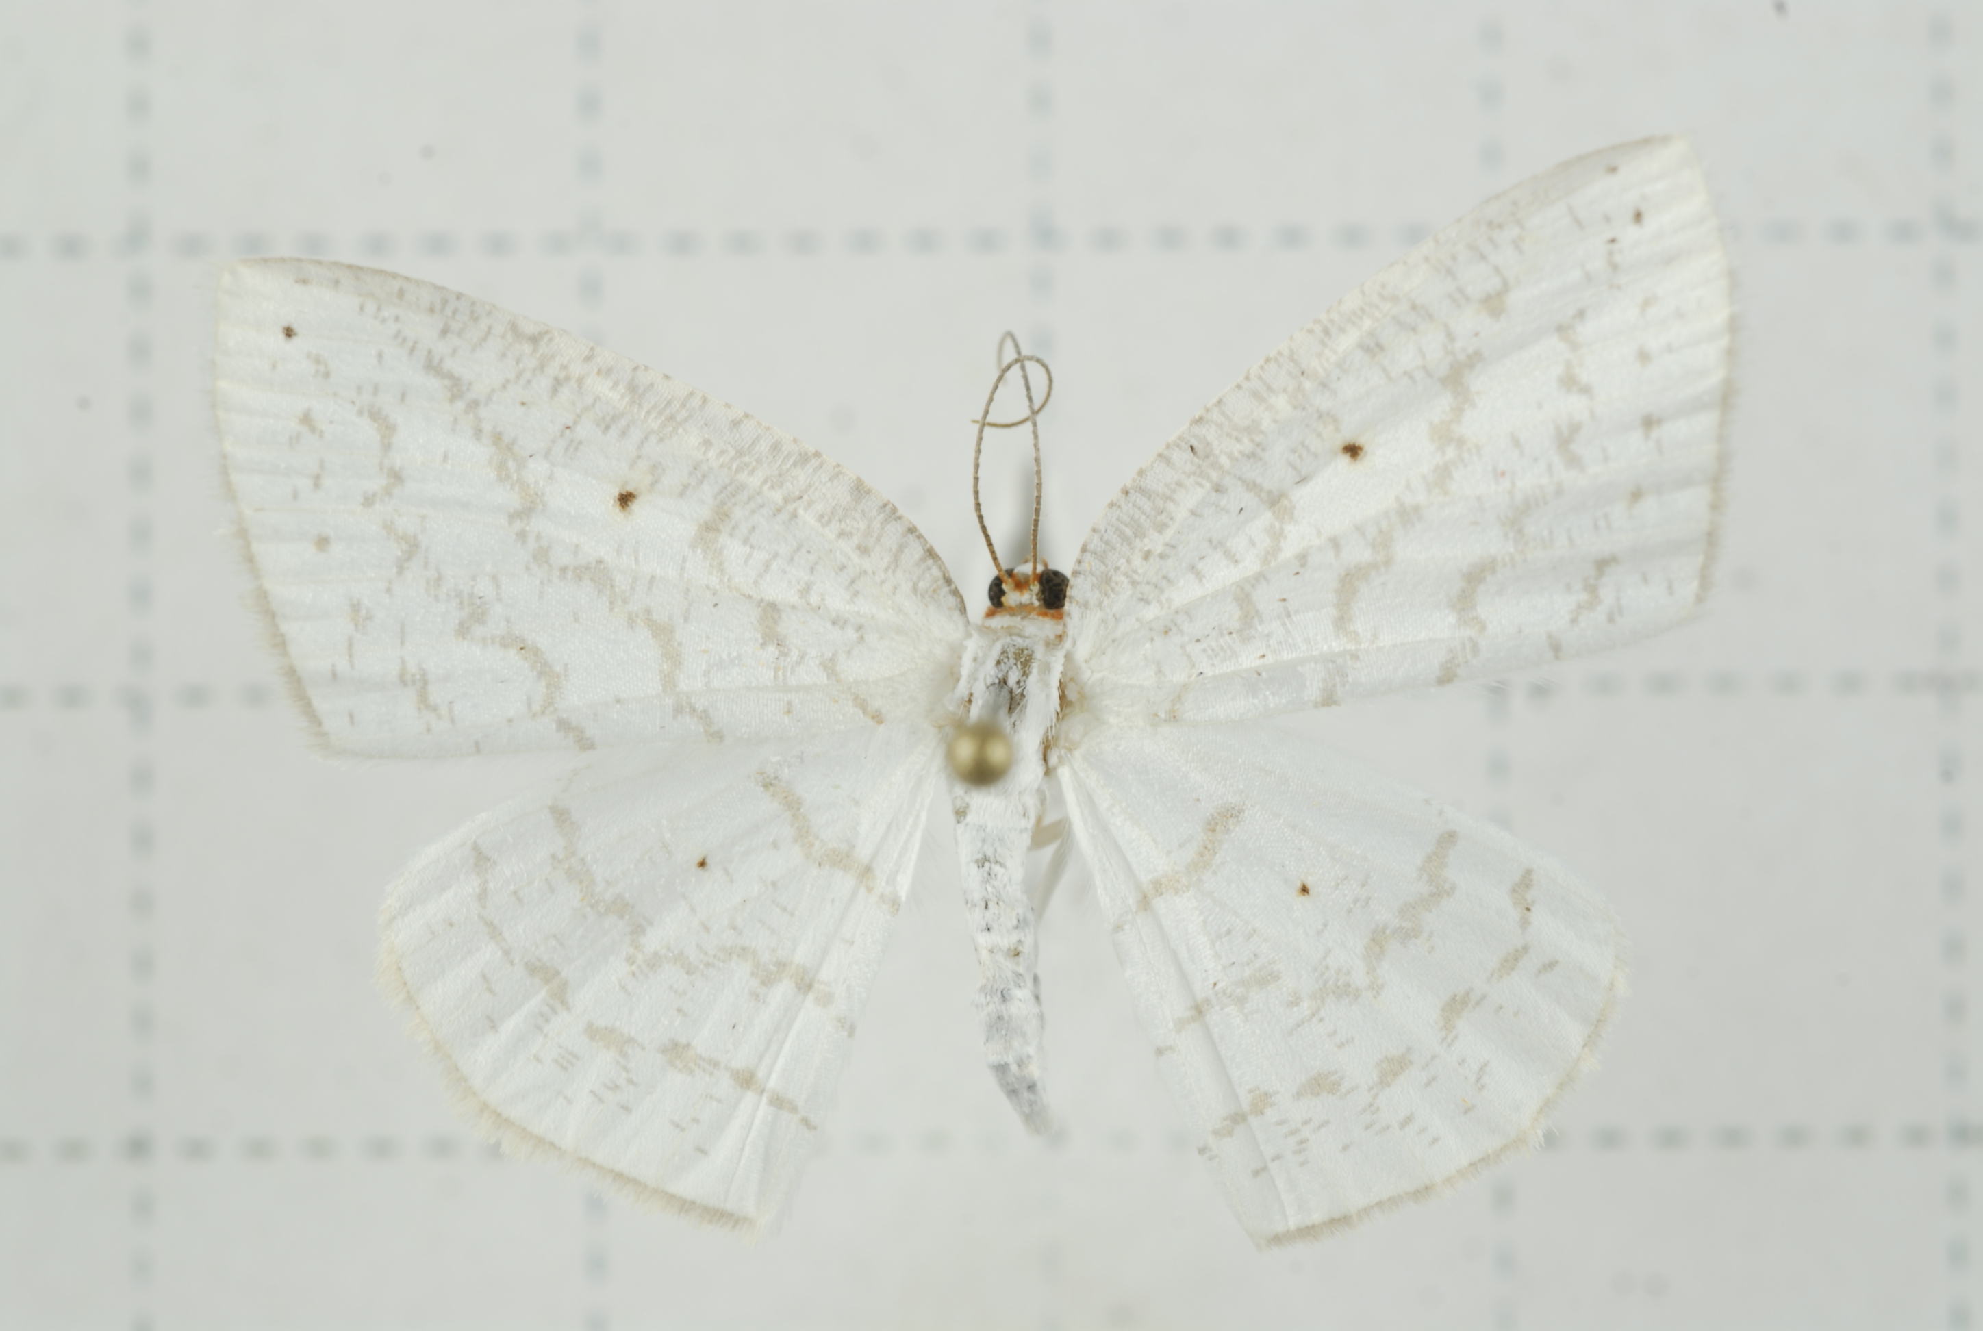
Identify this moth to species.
Orthocabera tinagmaria tinagmaria
